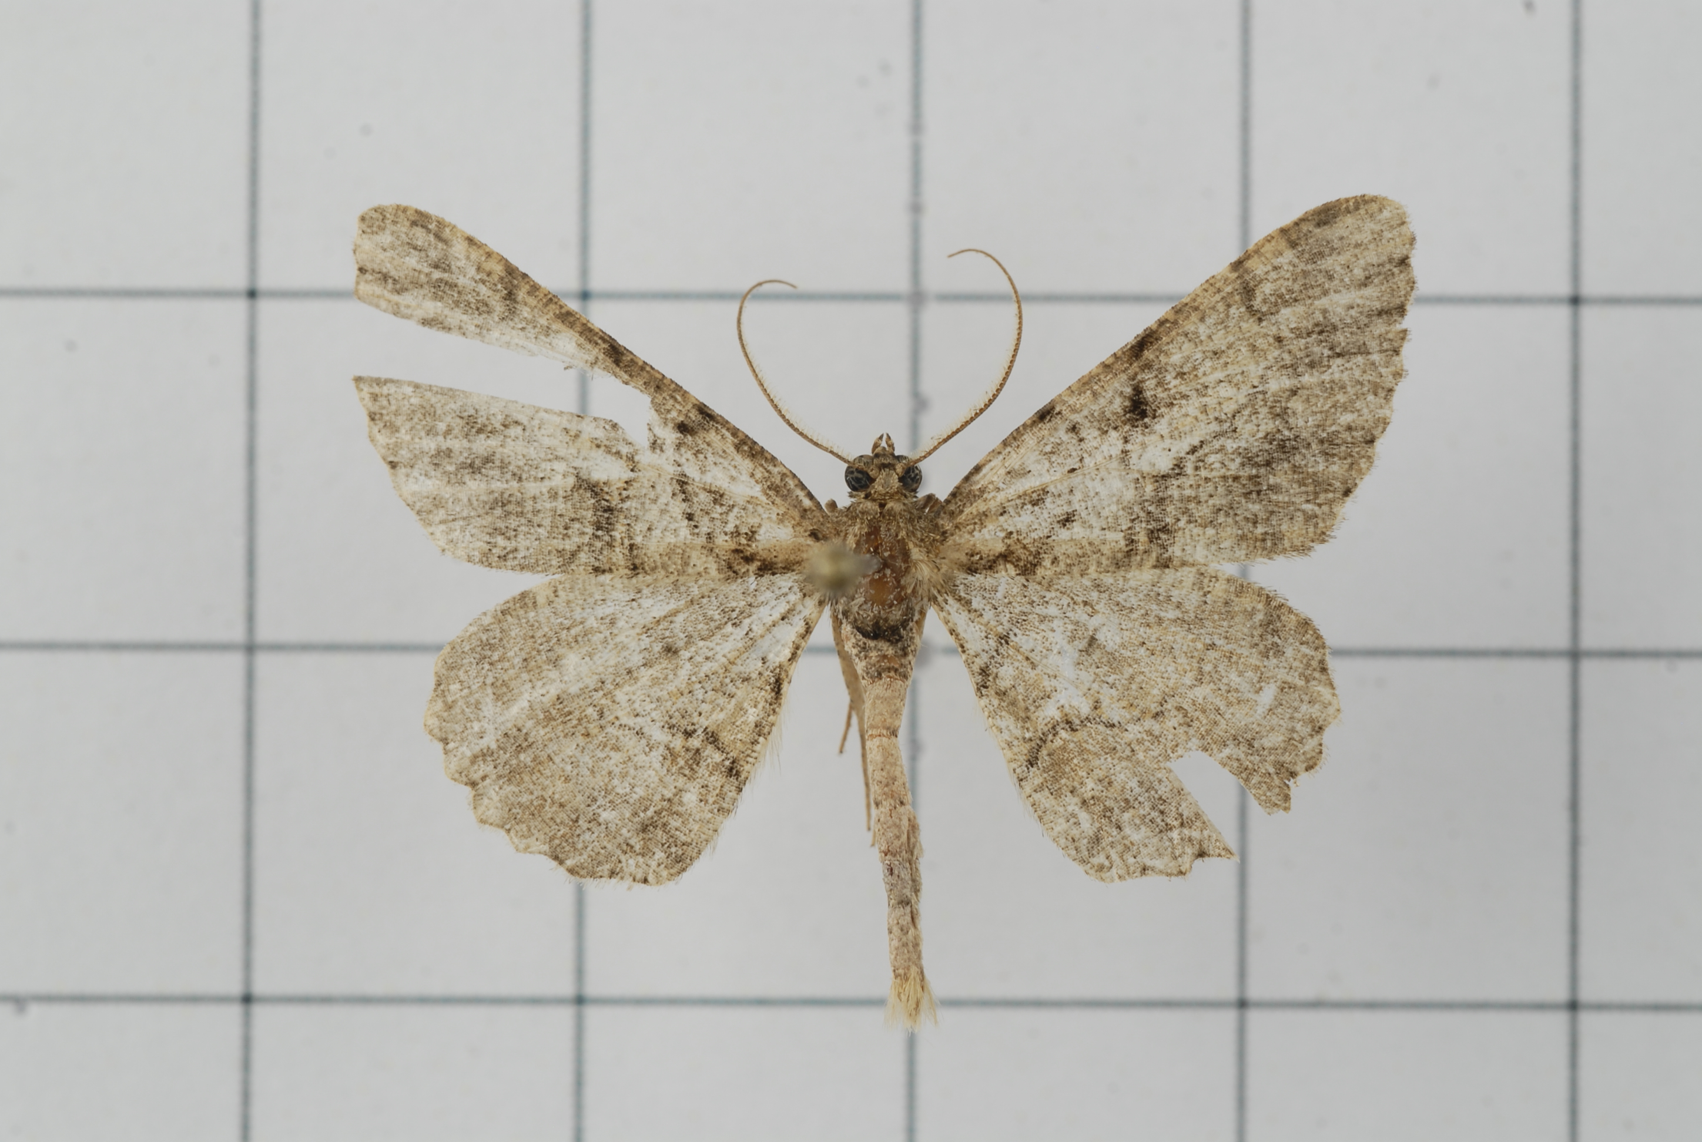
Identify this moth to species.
Psilalcis pulveraria
